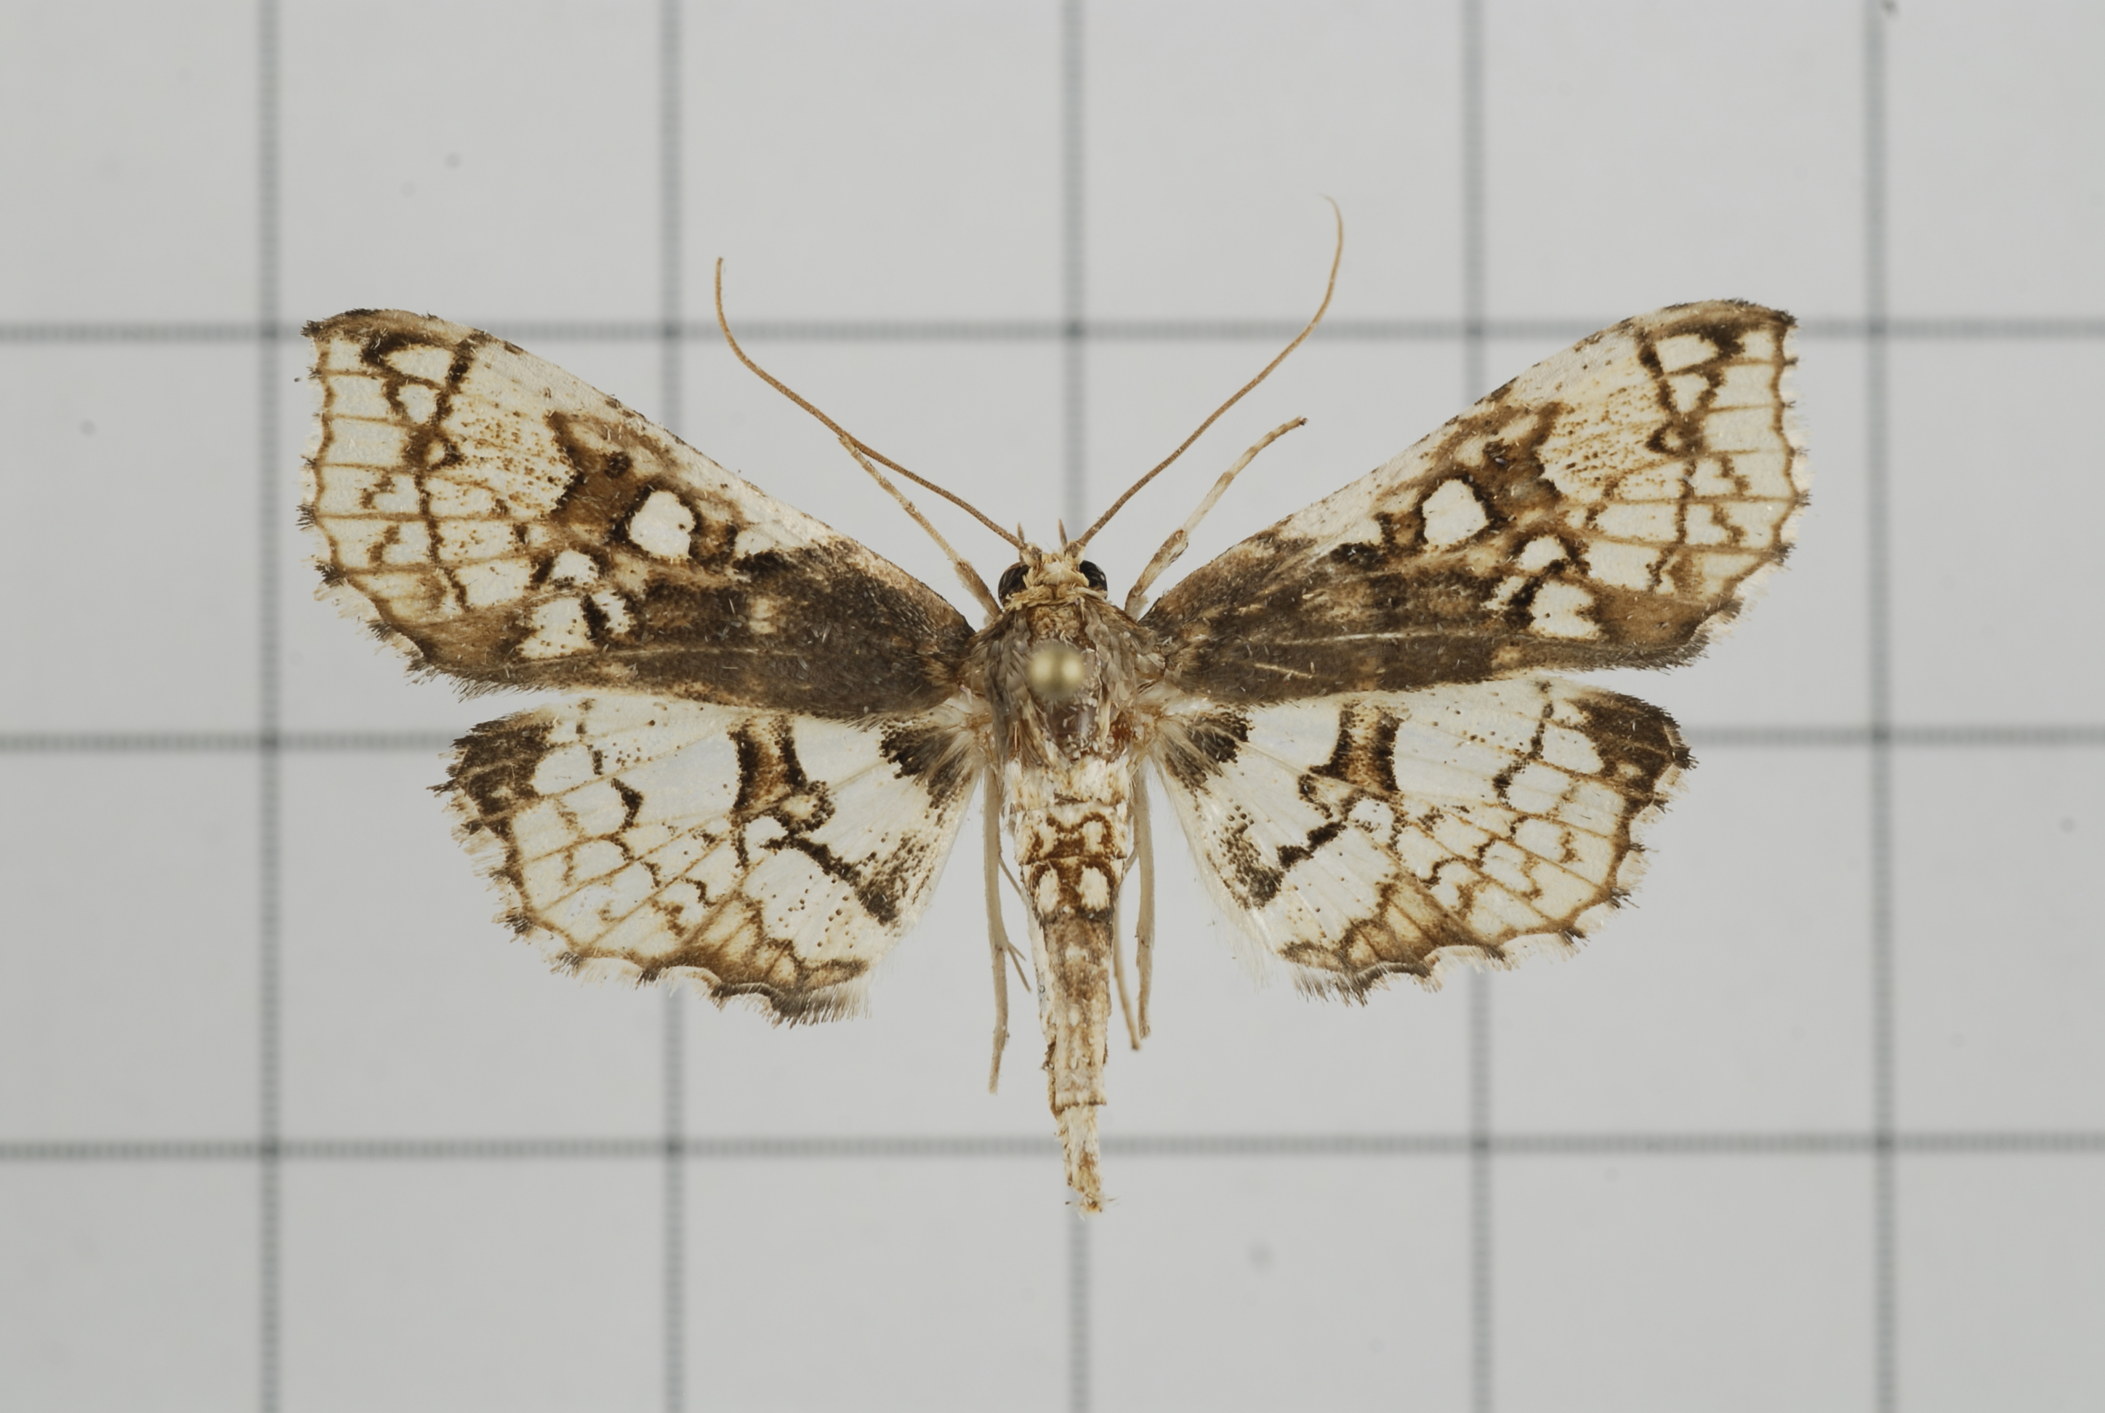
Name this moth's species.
Omphisa anastomosalis
